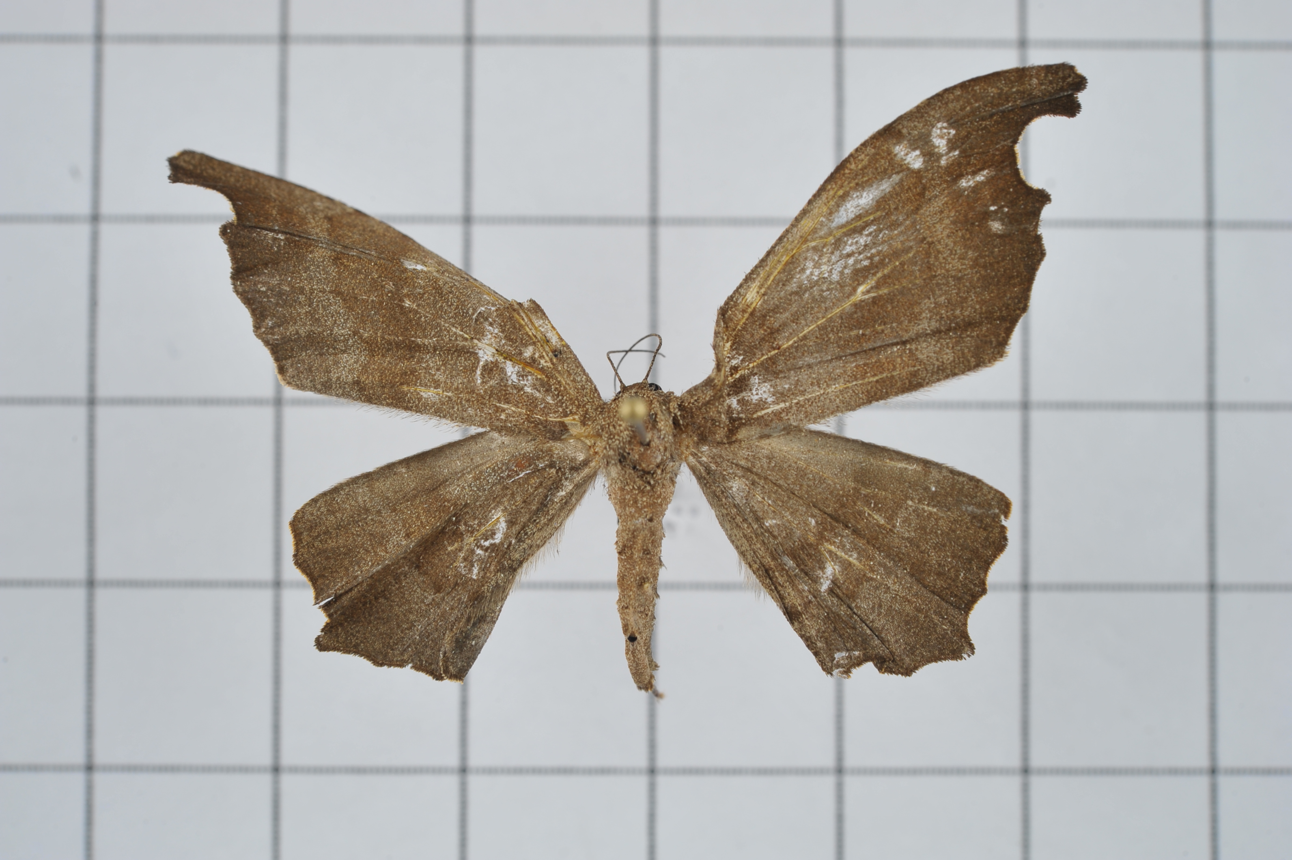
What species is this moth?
Hyposidra talaca talaca
